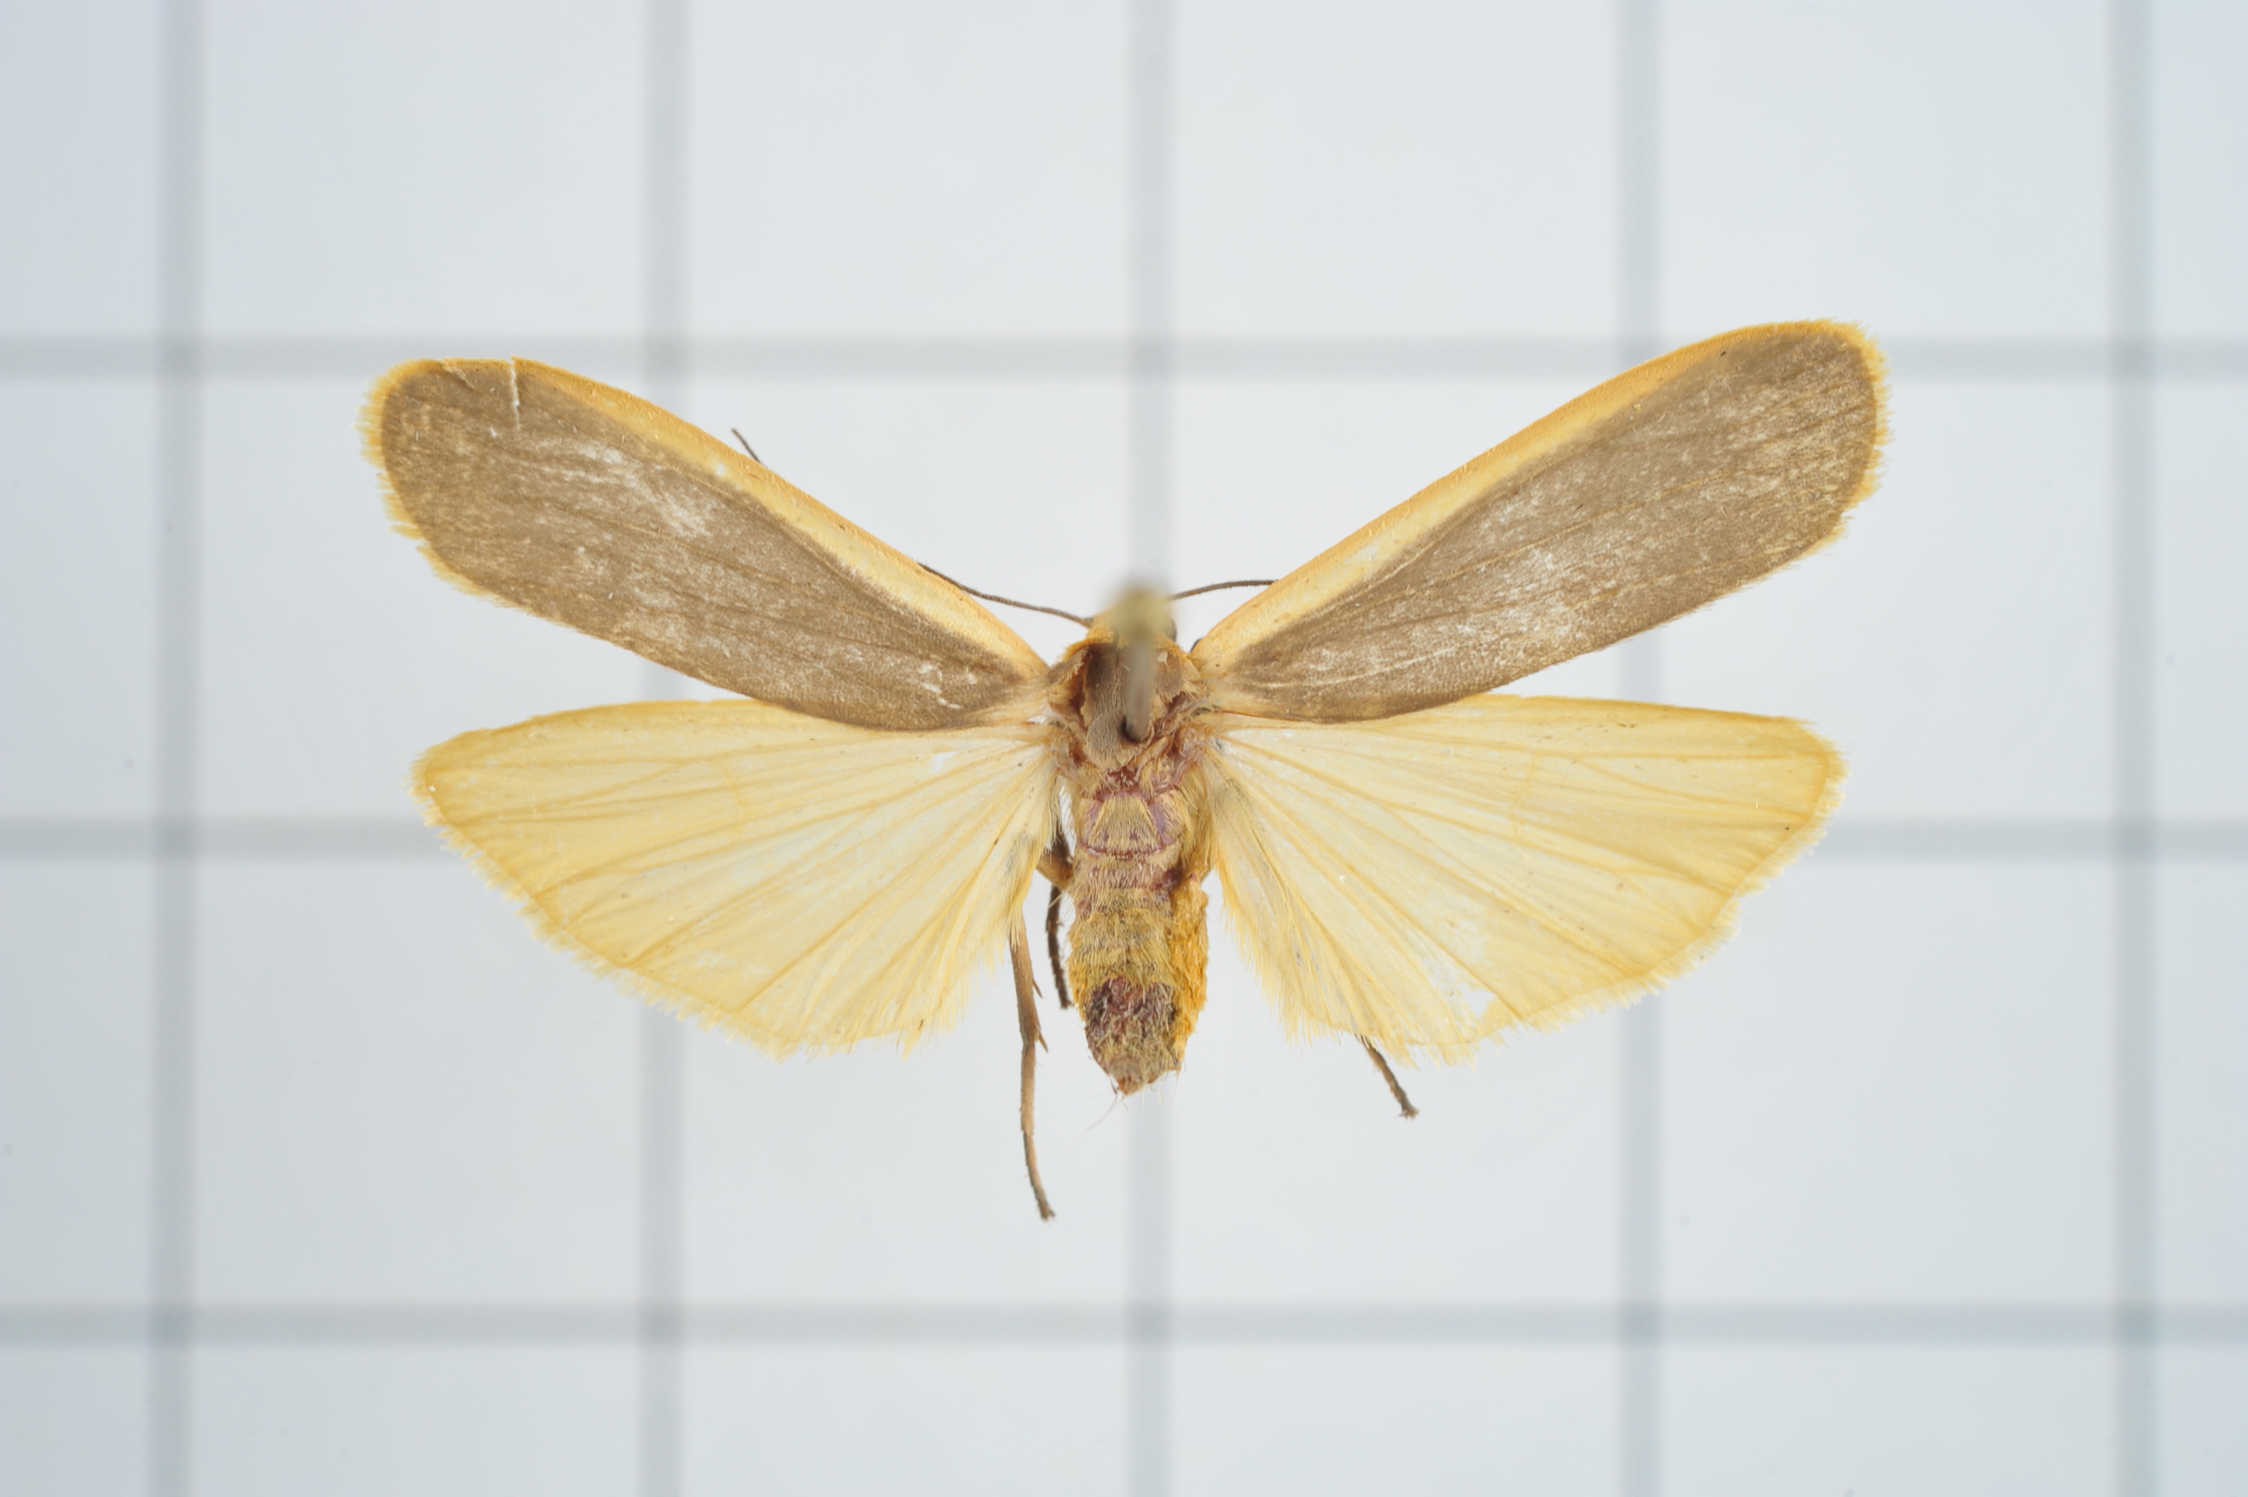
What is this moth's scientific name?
Brunia antica
